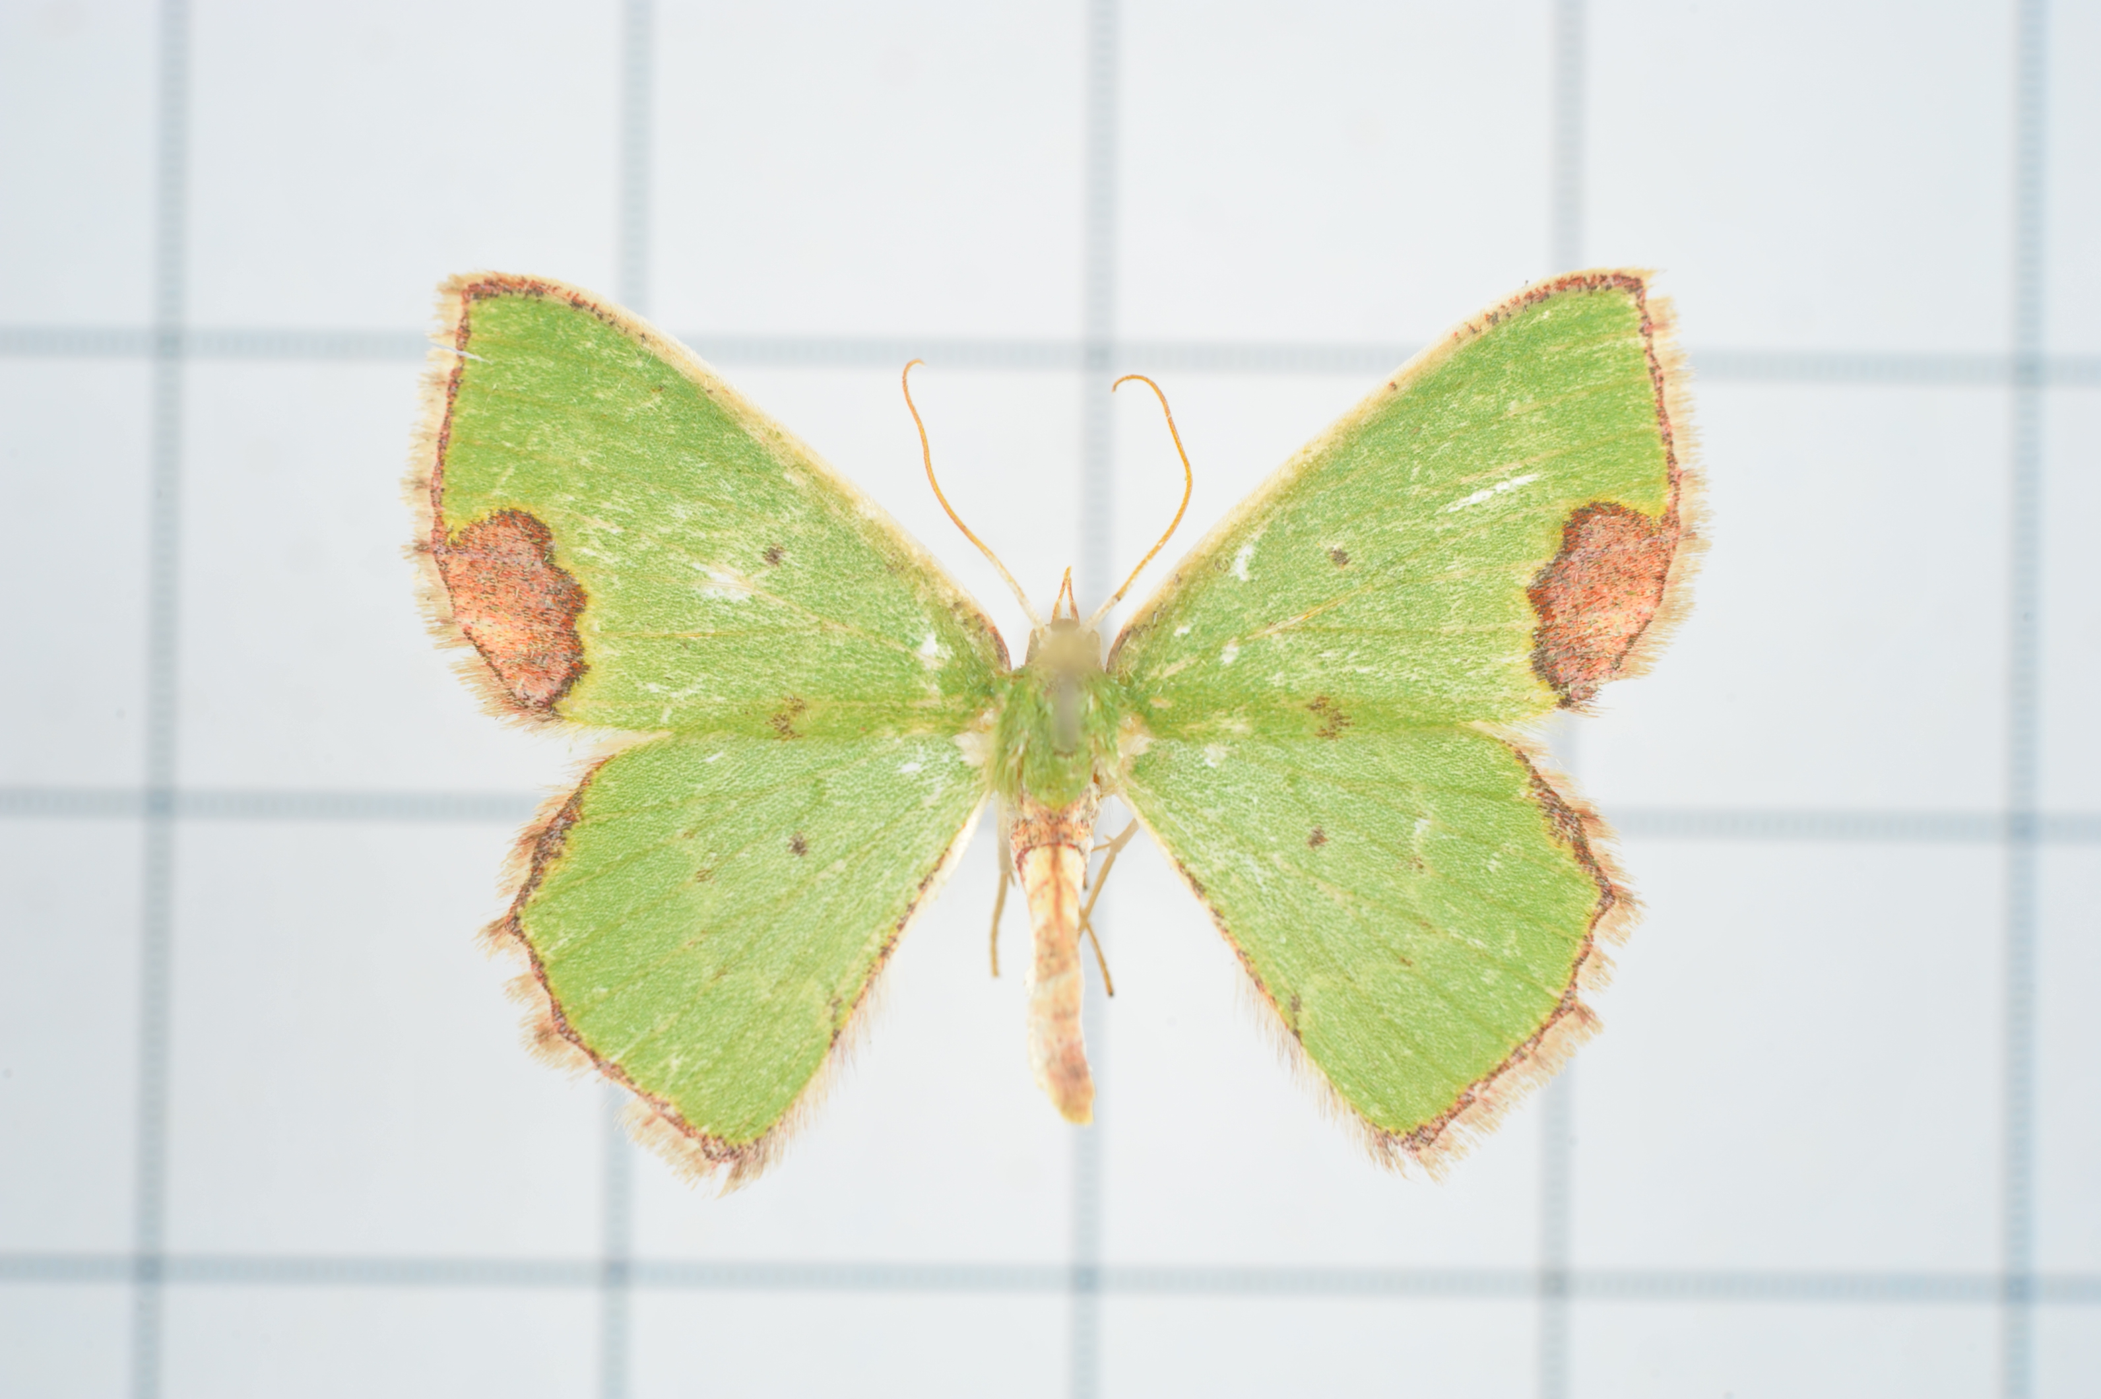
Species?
Spaniocentra hollowayi
